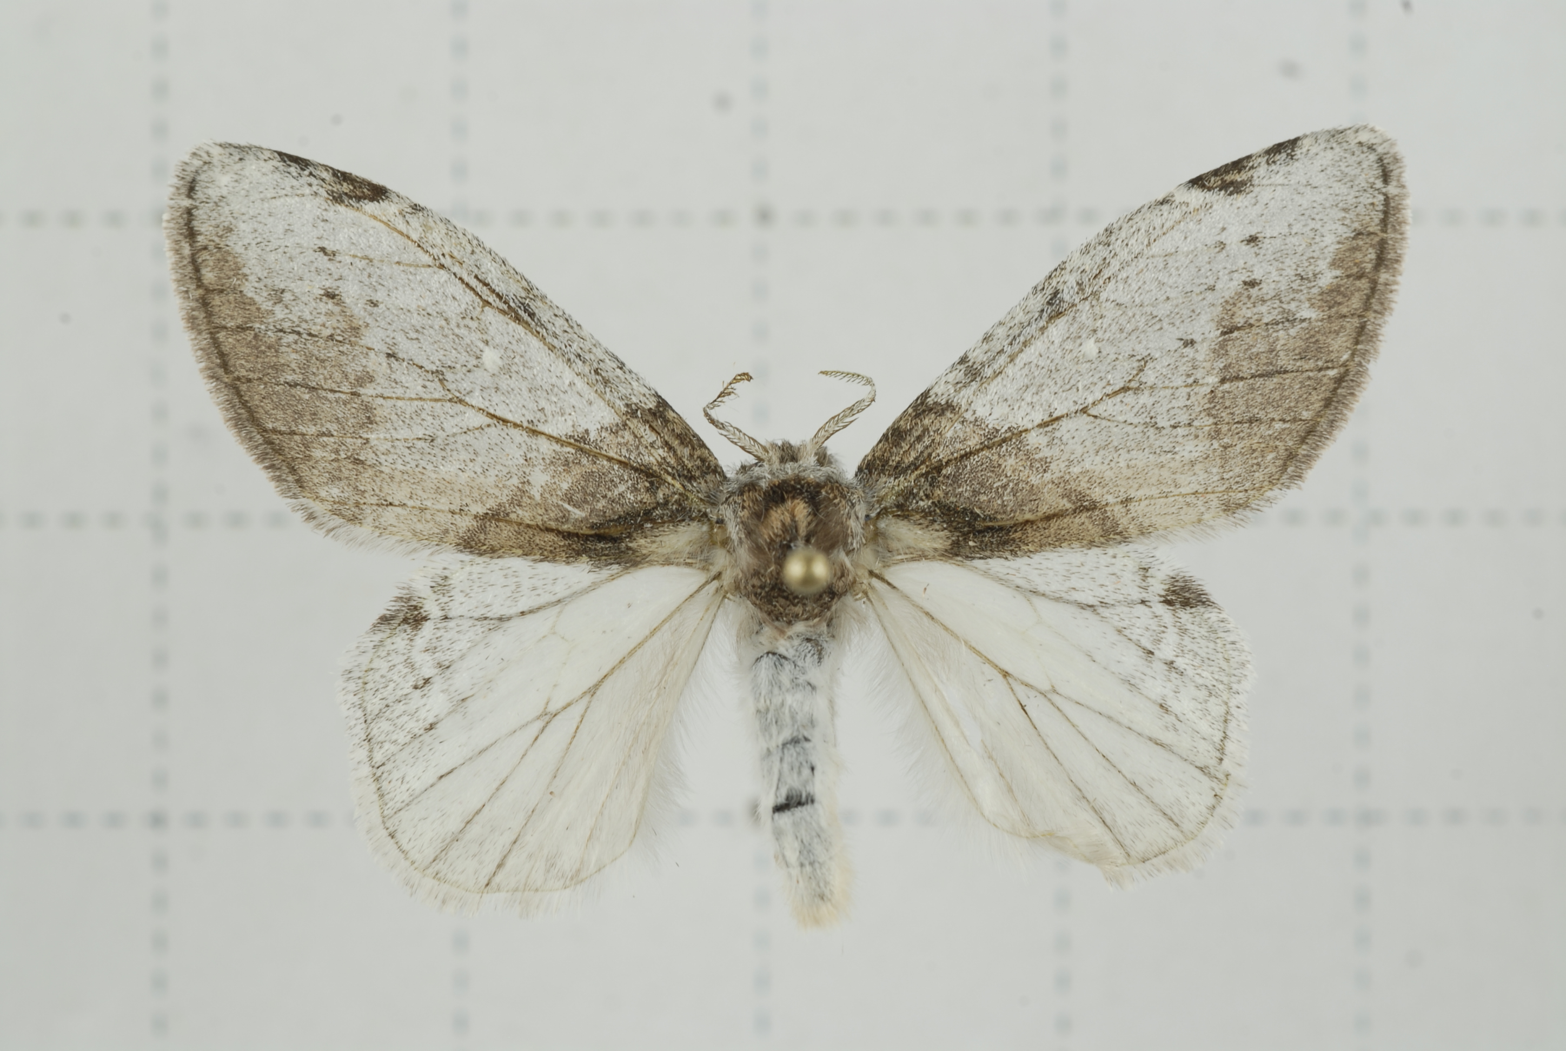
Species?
Liparopsis postalbida
